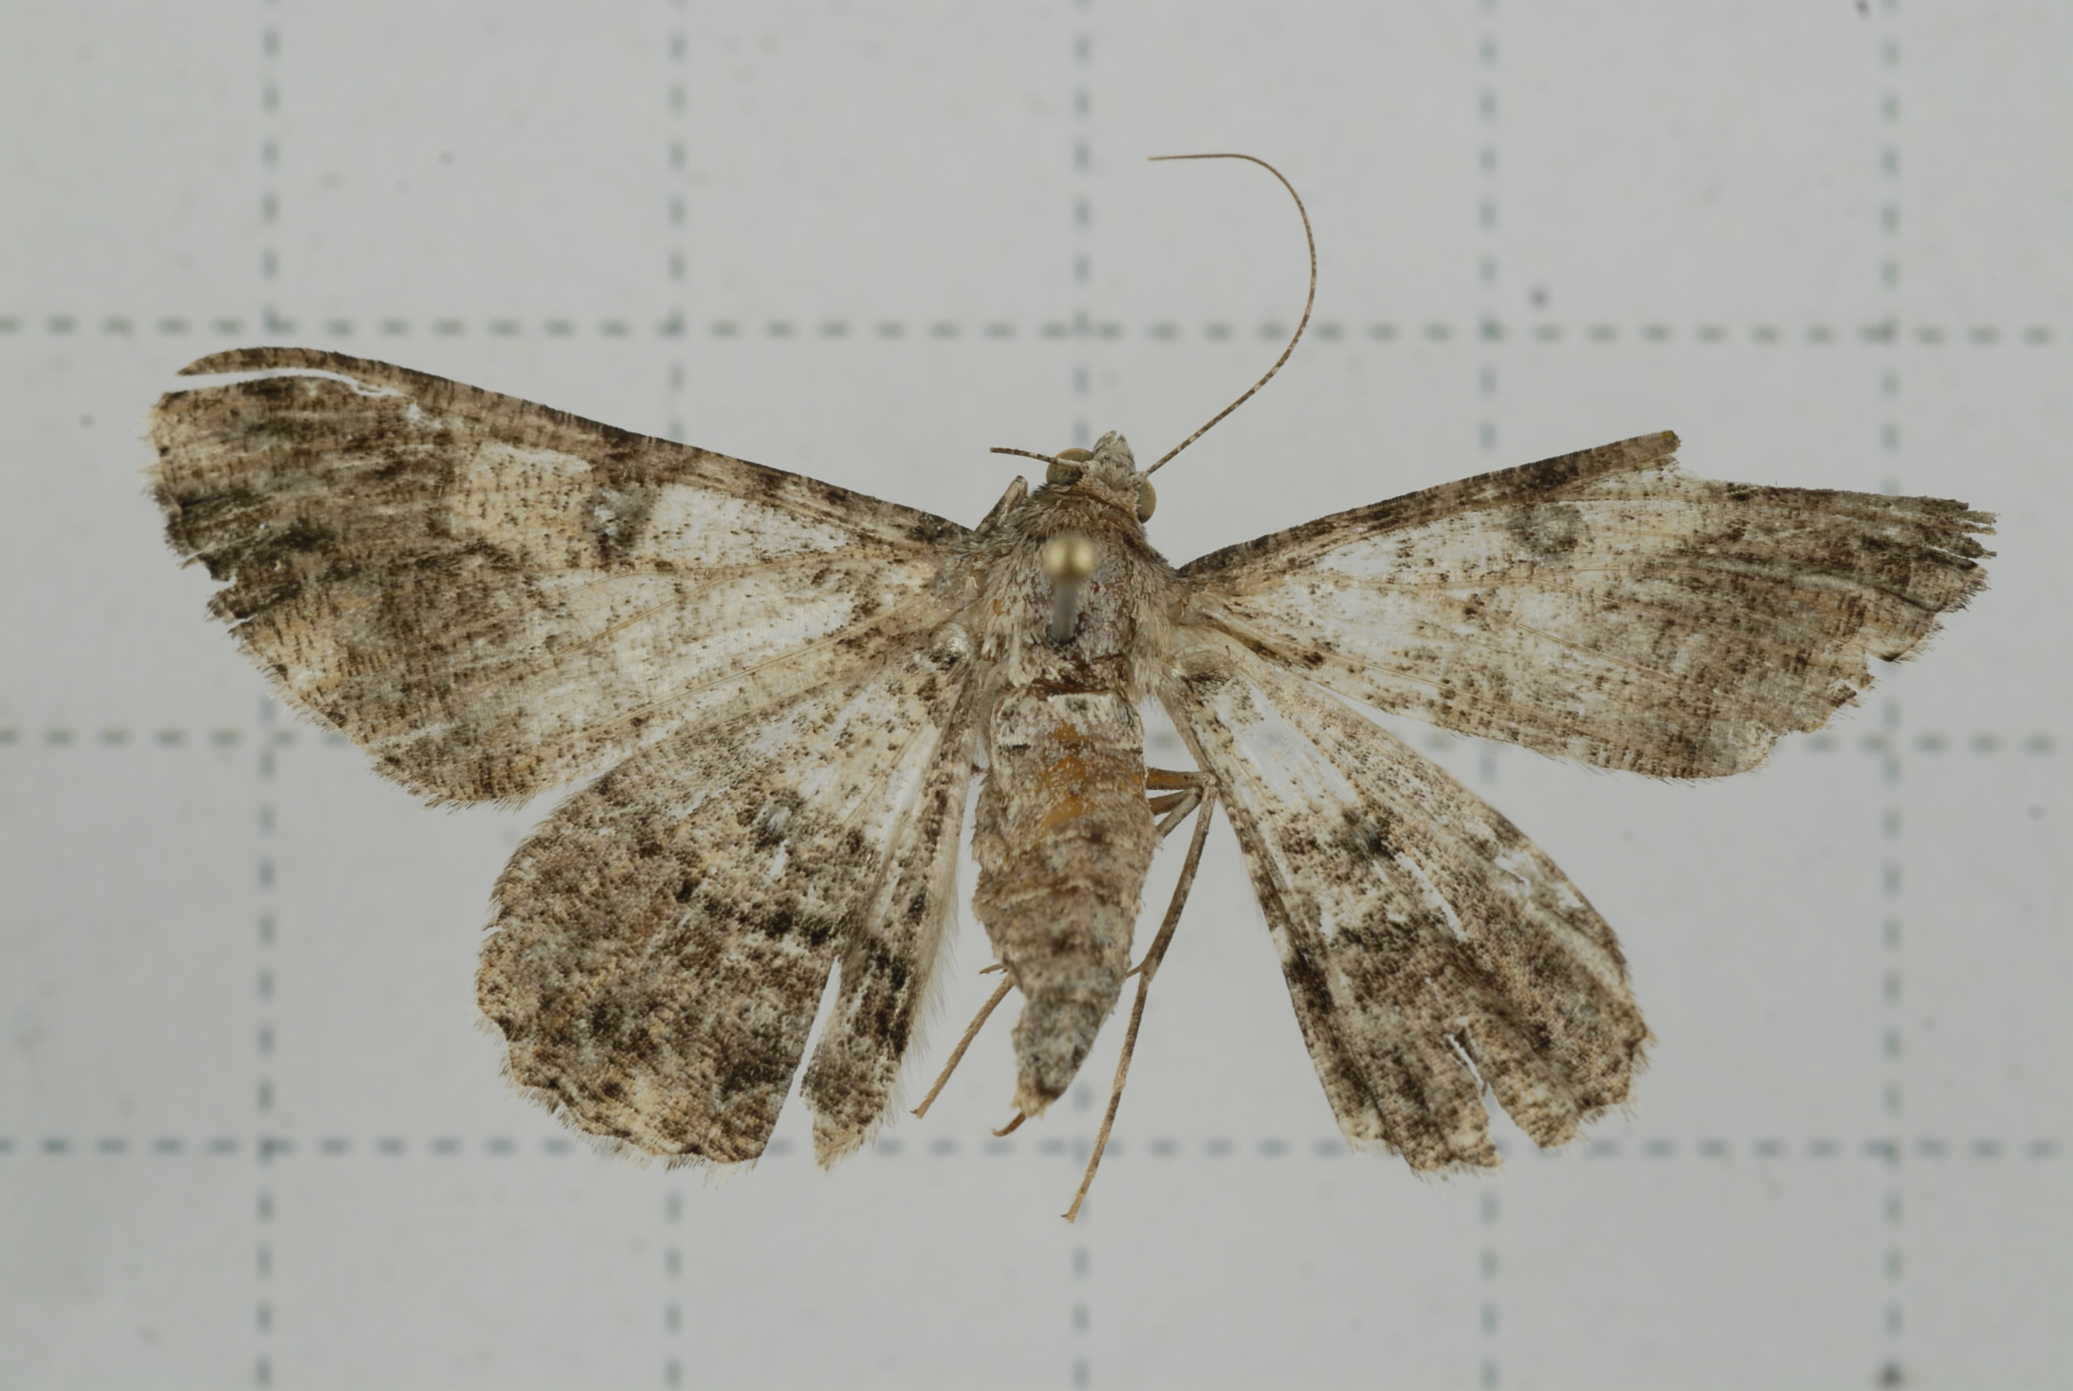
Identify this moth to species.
Cleora alienaria
